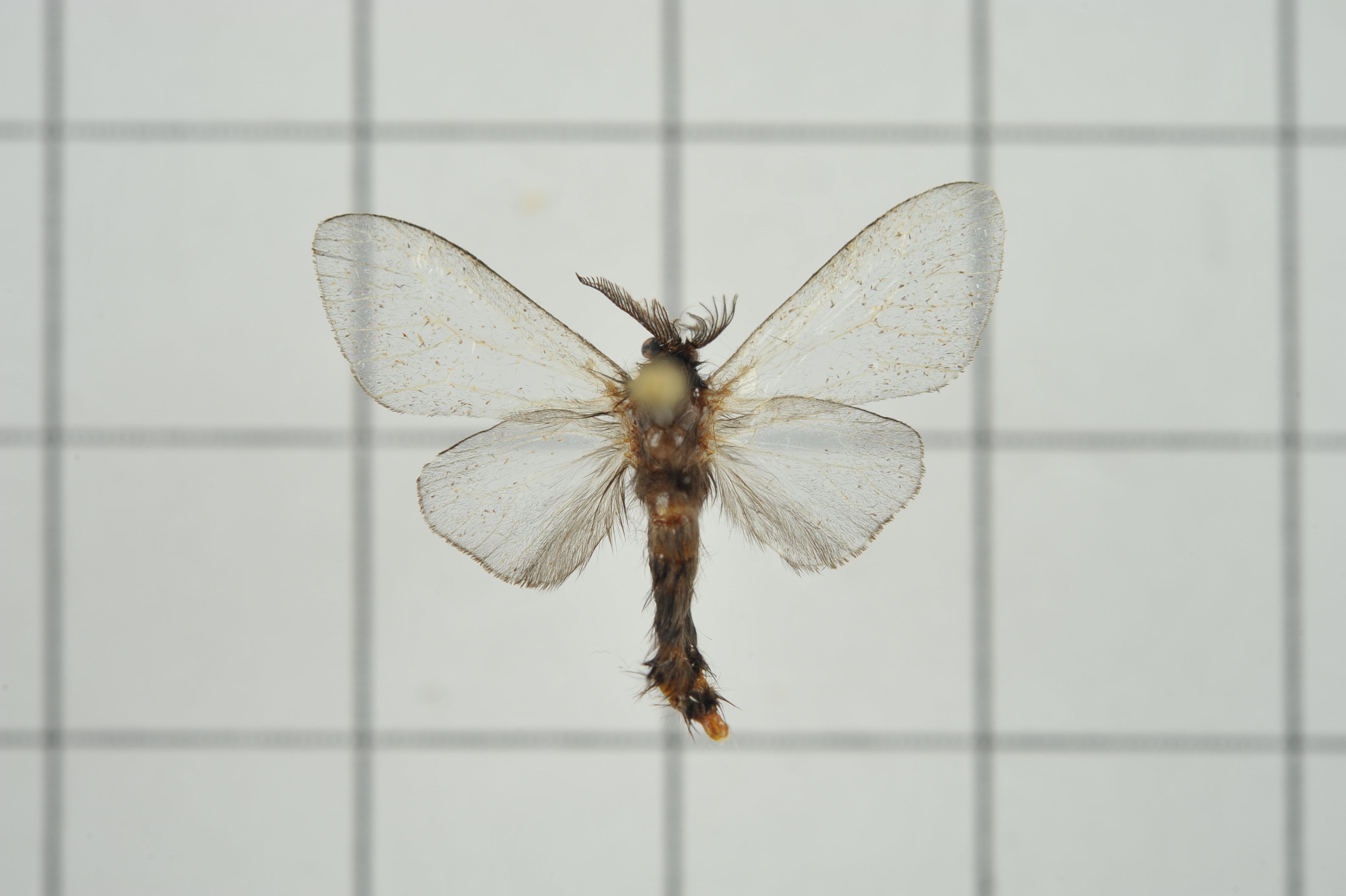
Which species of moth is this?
Eurukuttarus takahashii
